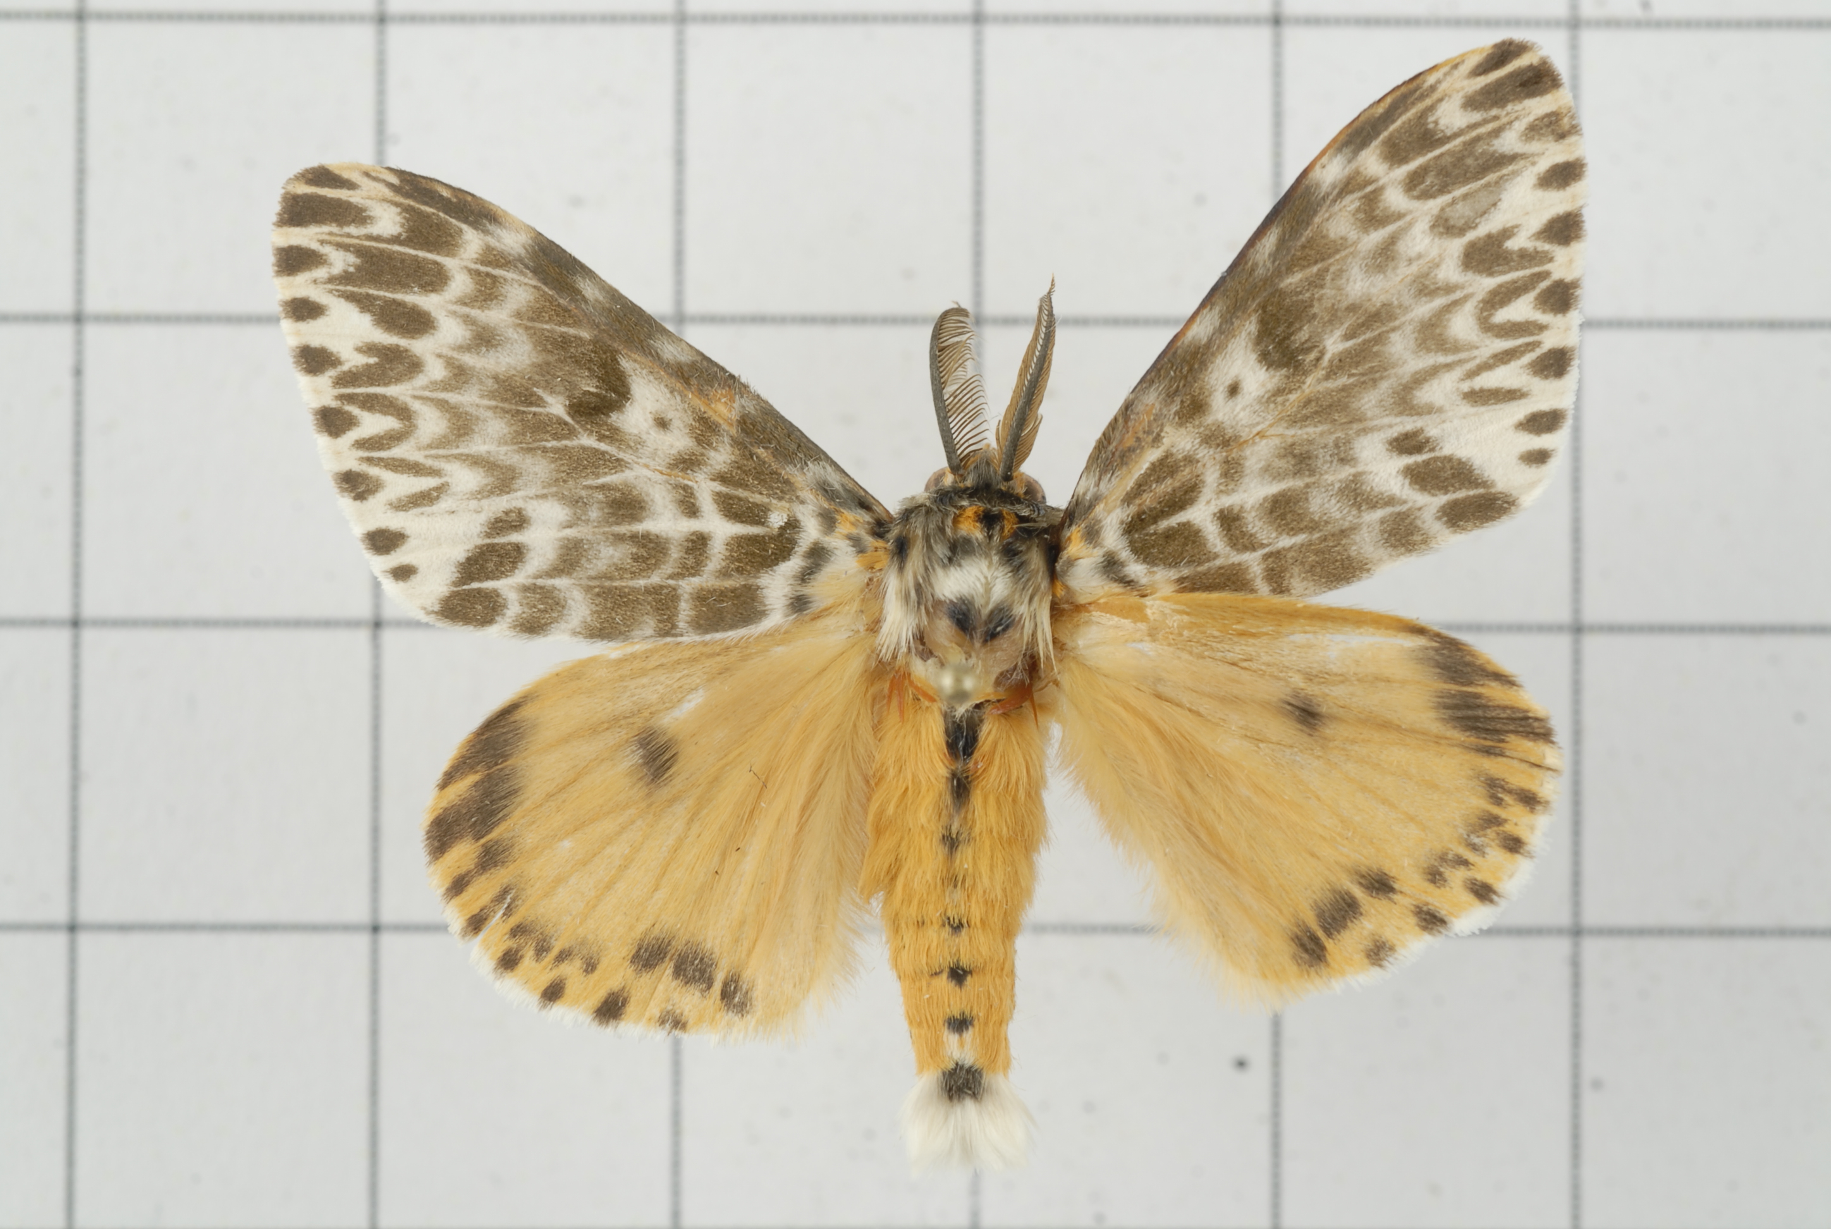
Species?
Lymantria mathura subpallida
